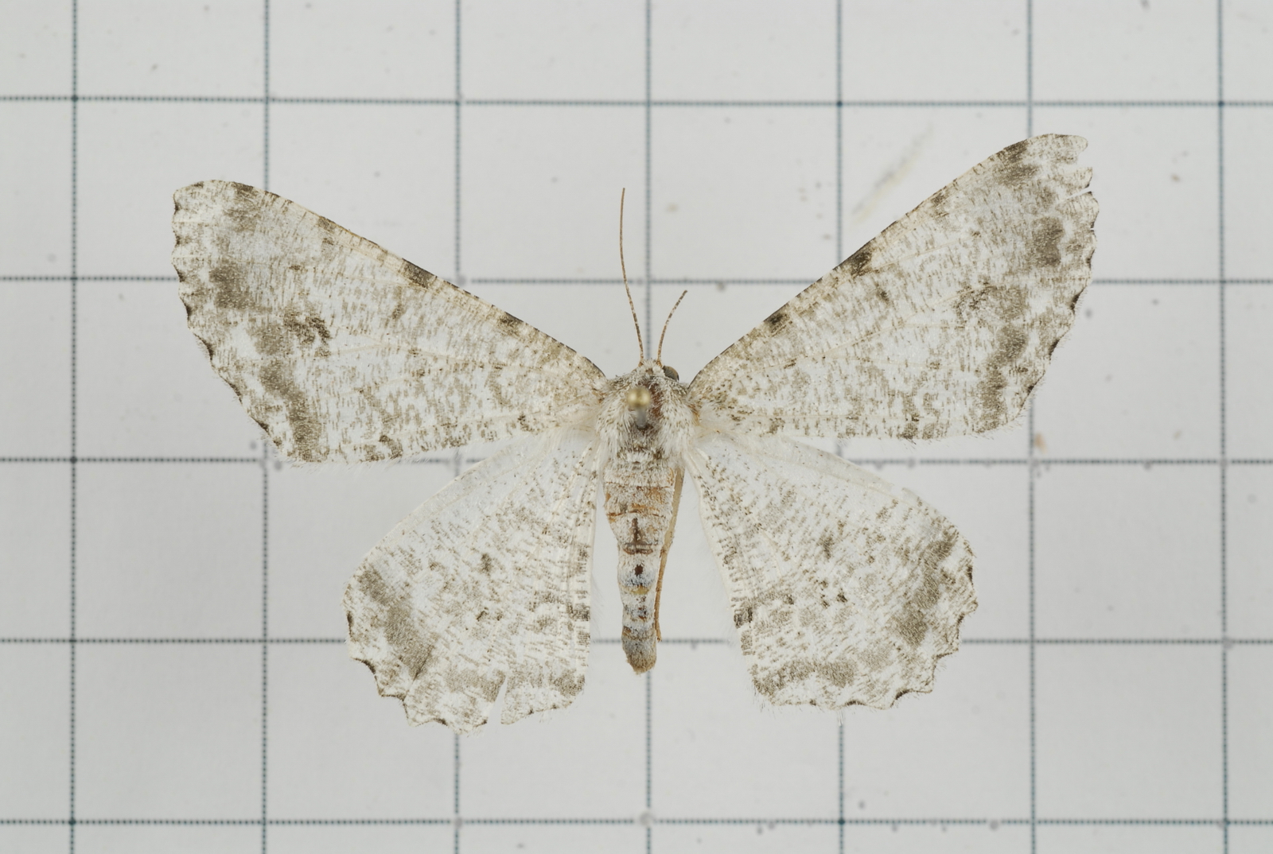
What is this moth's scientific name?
Lassaba parvalbidaria parvalbidaria
